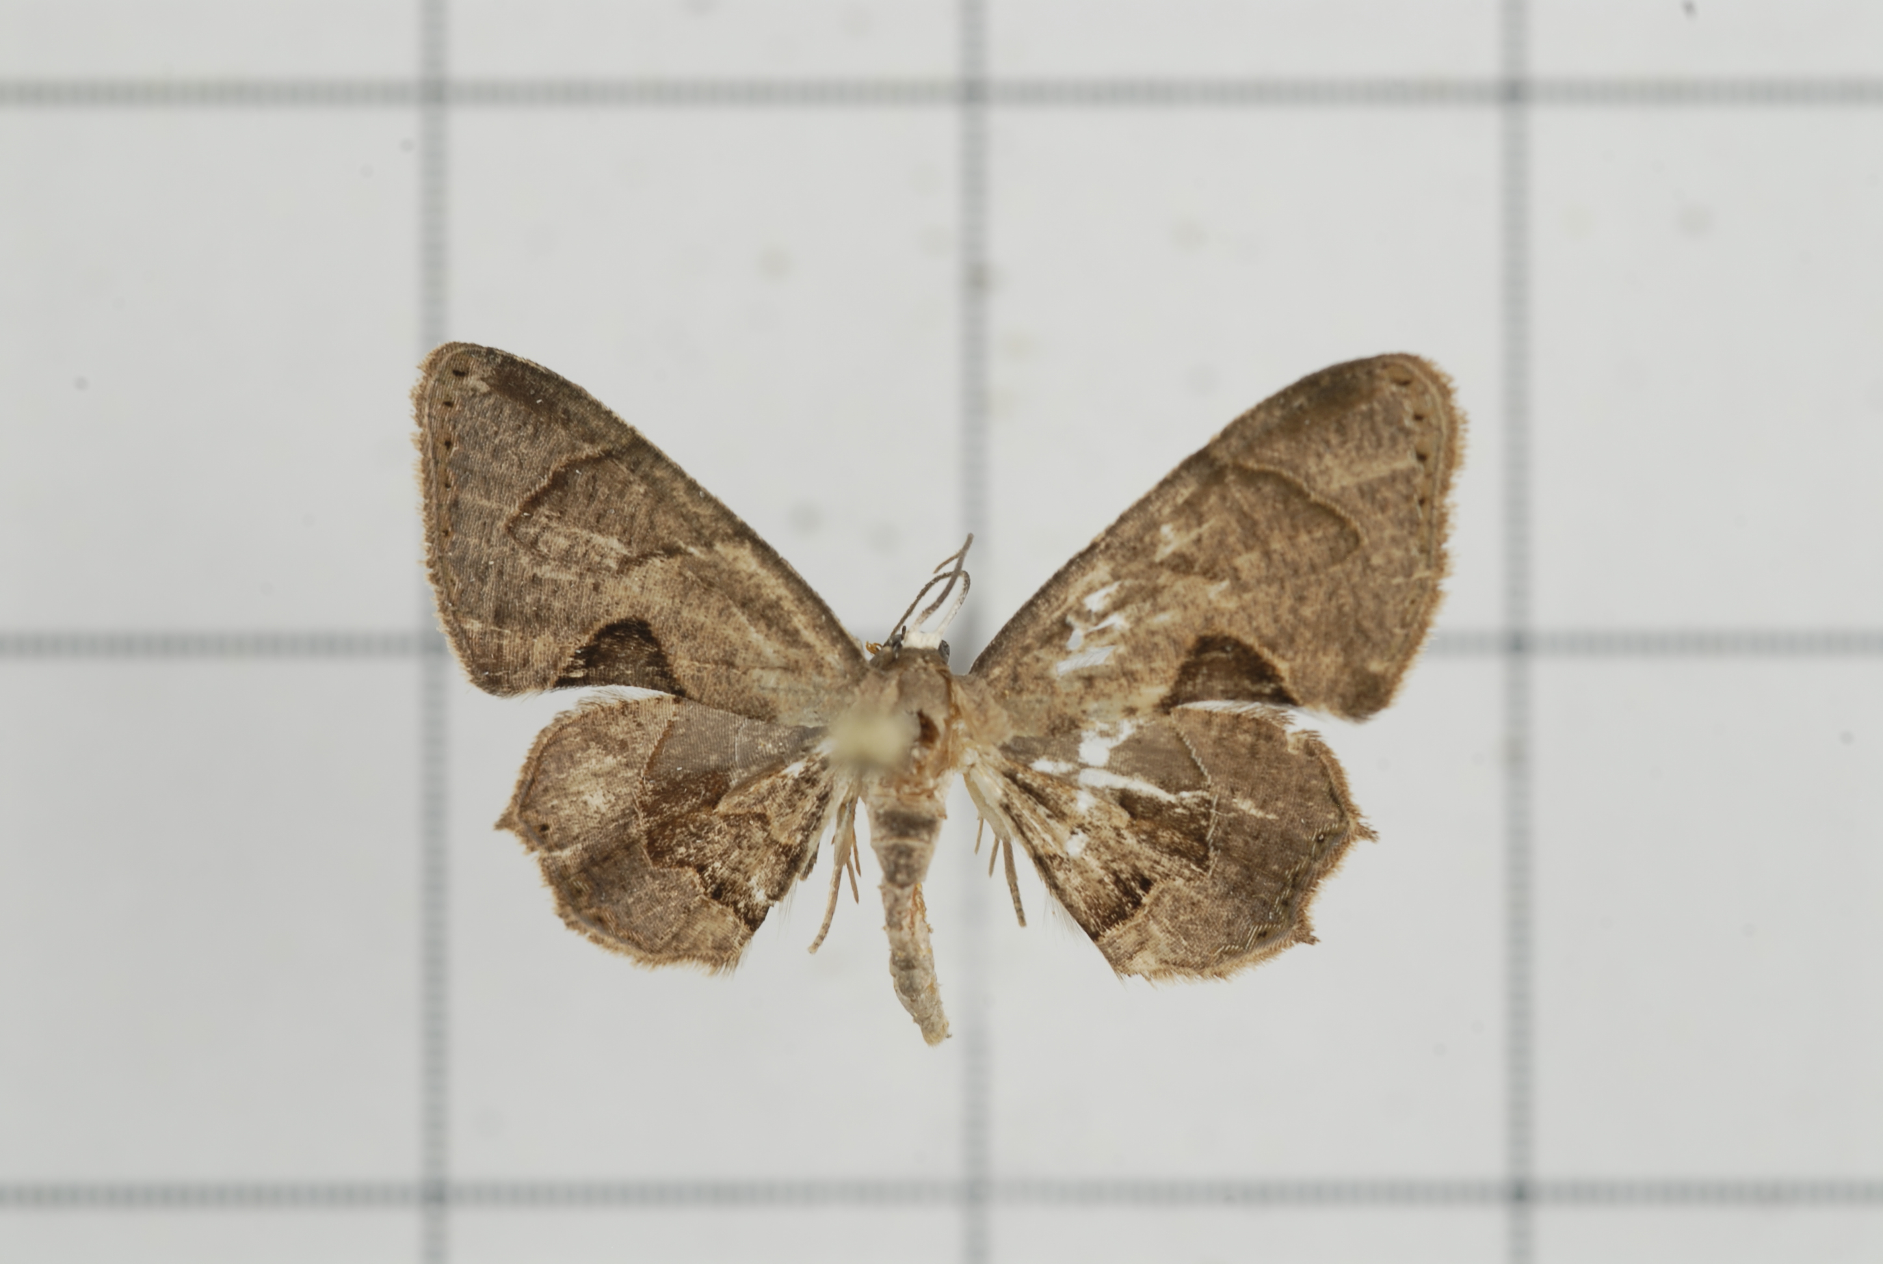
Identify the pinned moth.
Phazaca alikangensis
